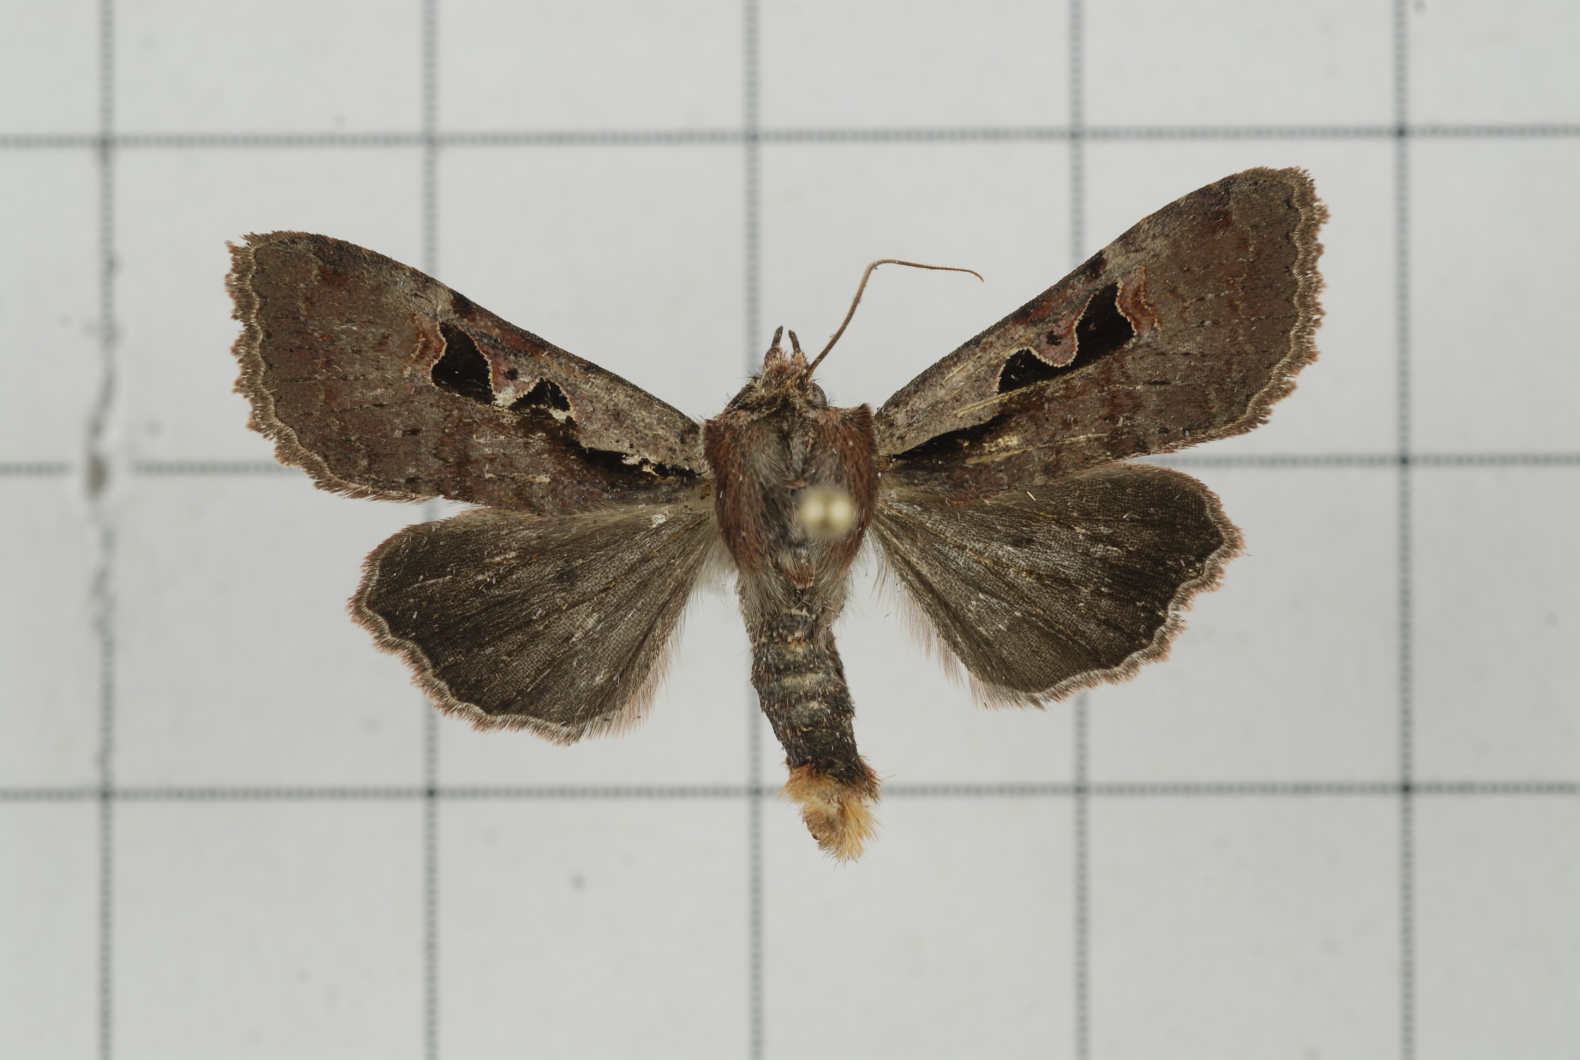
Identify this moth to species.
Sugitania uenoi uenoi
